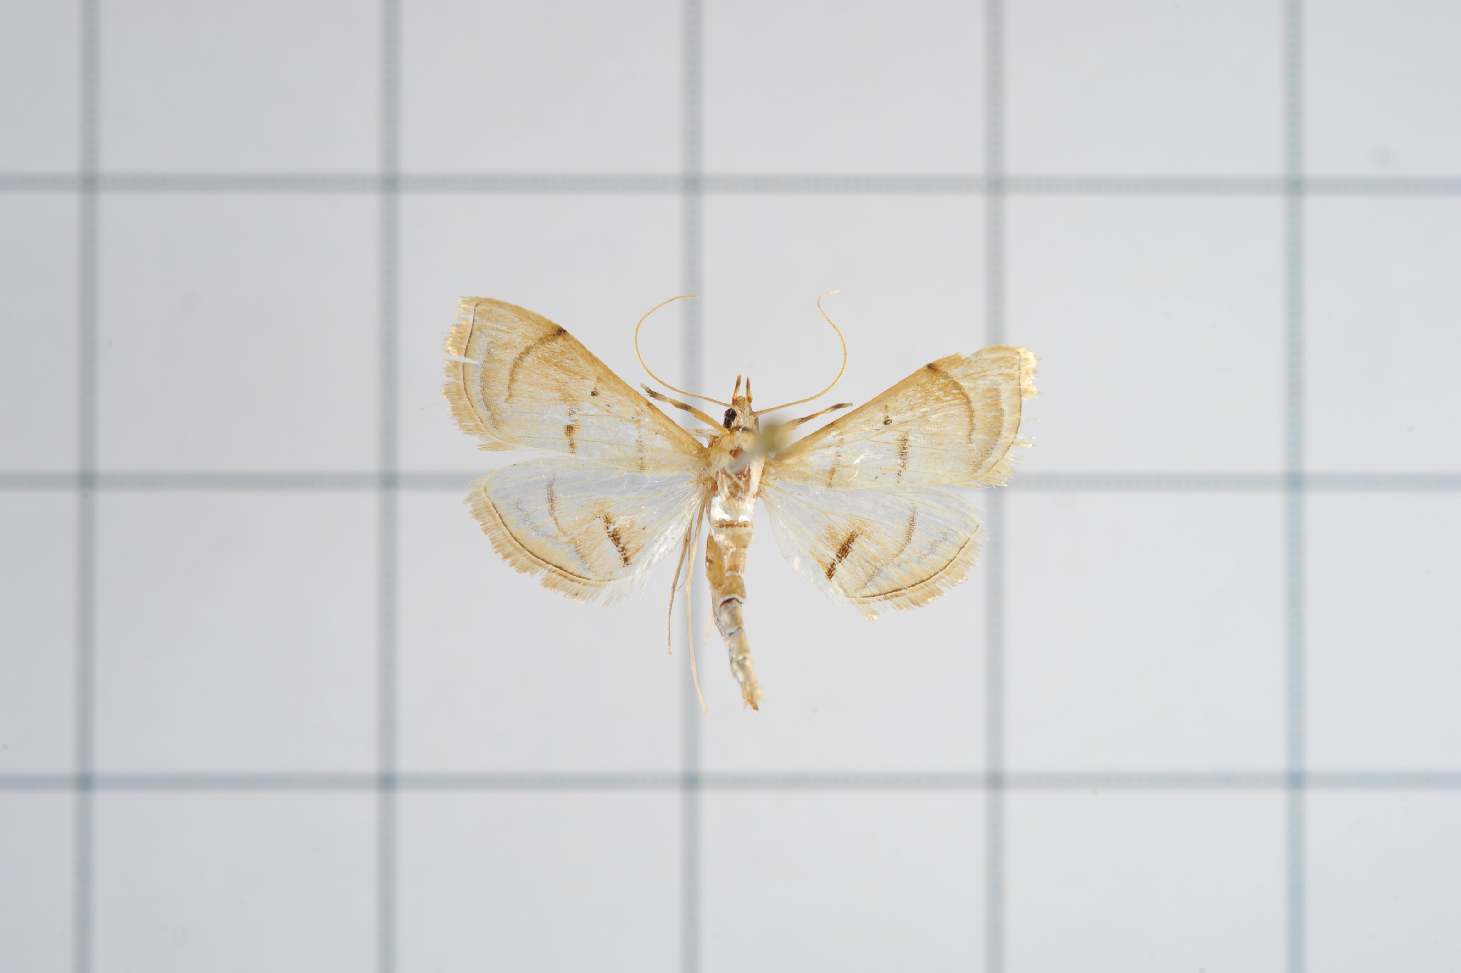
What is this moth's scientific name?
Emphylica diaphana
